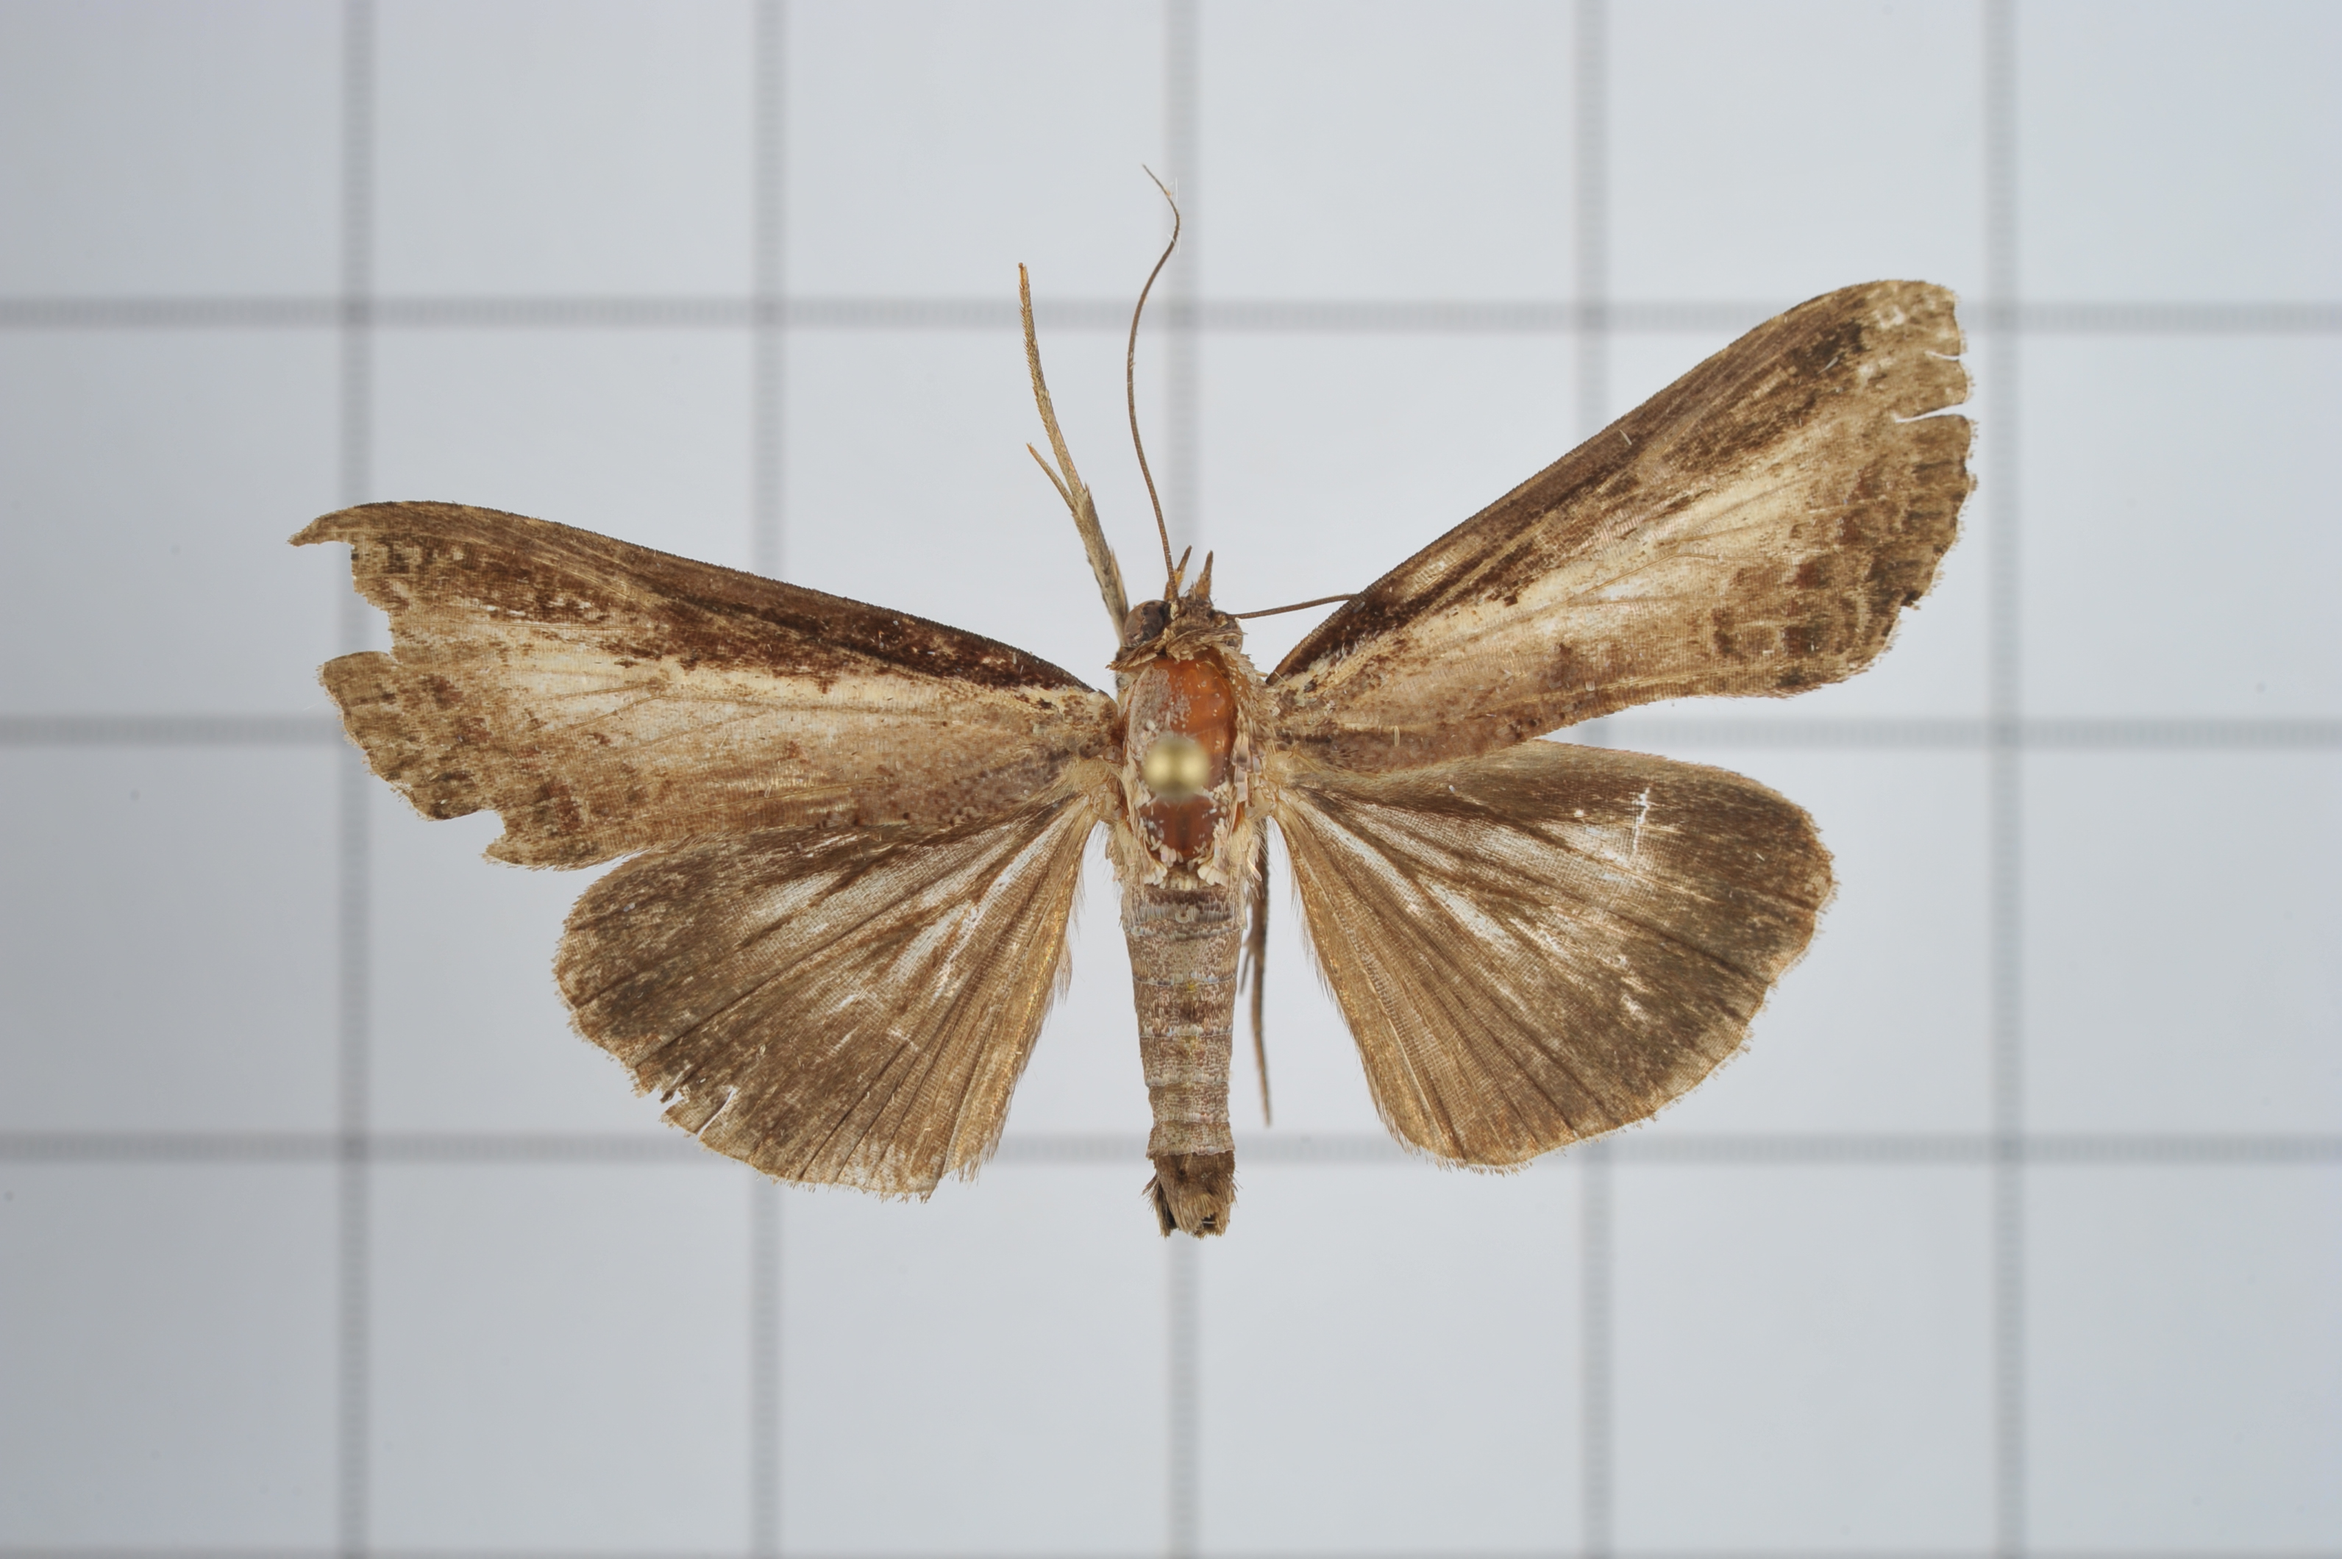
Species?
Lophoptera squammigera
